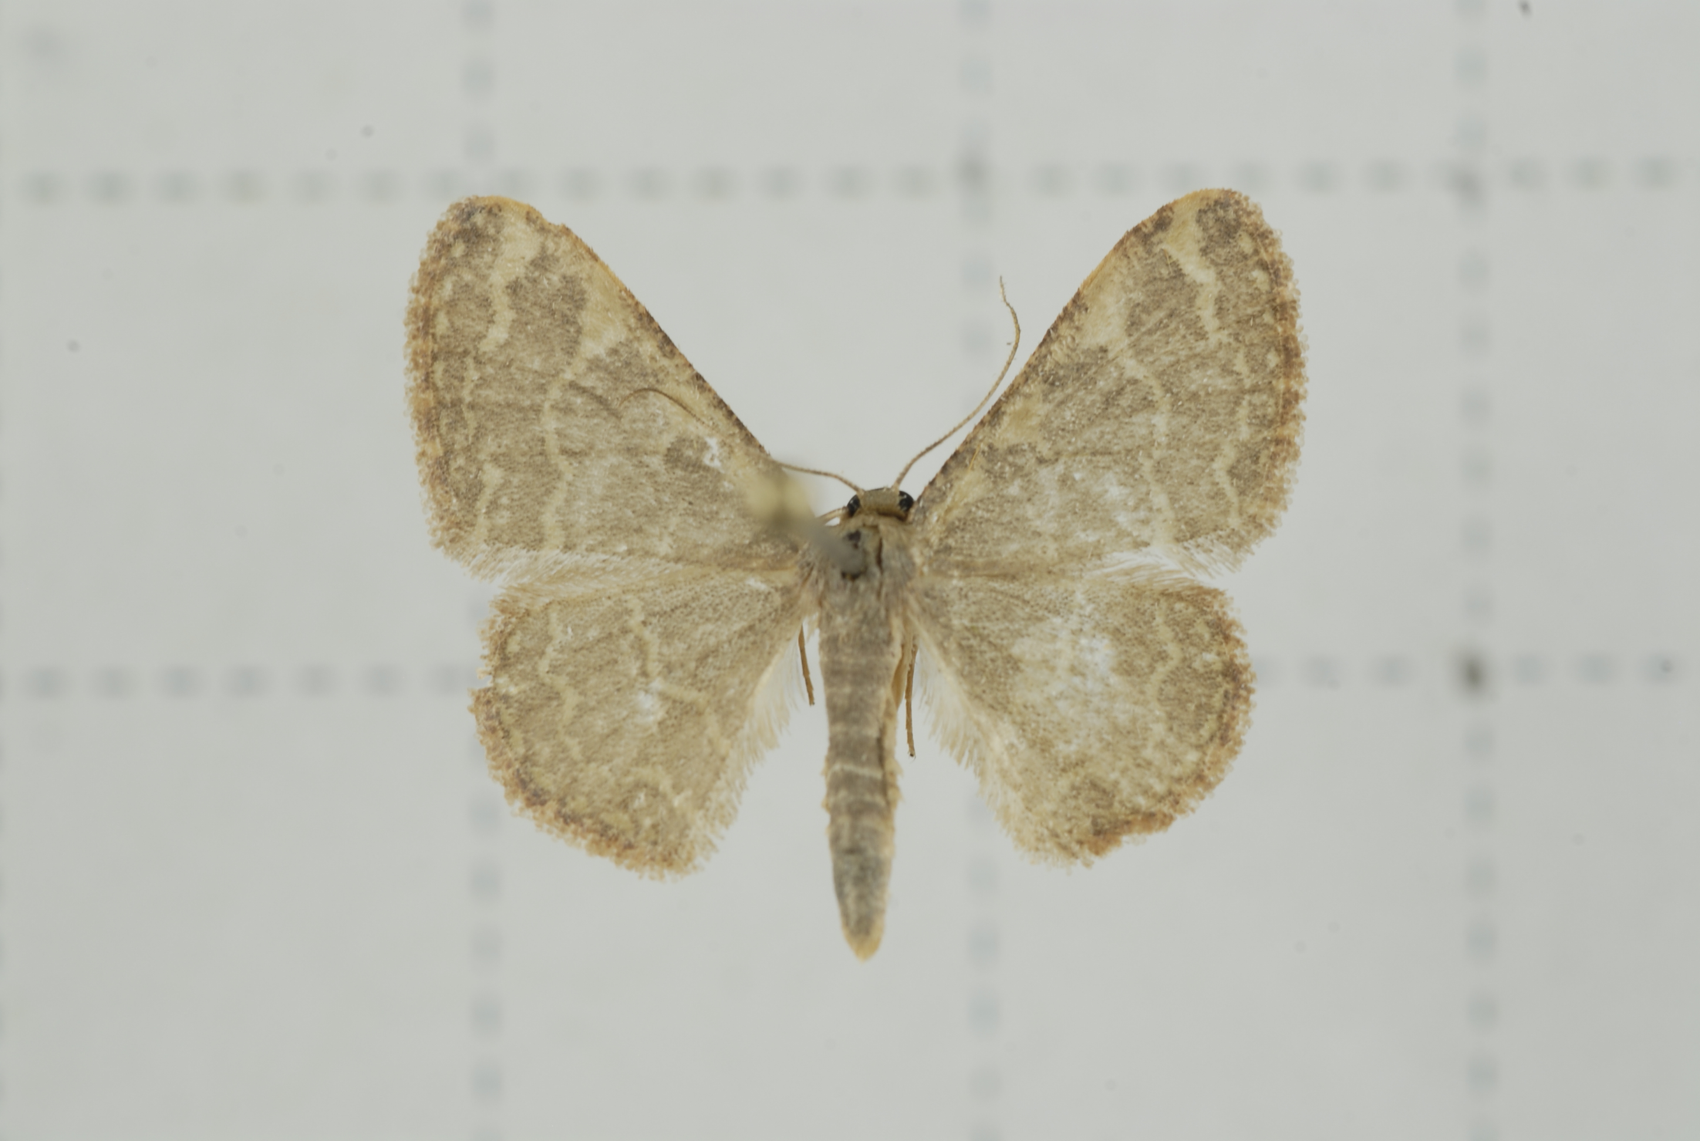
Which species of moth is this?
Idaea costiguttata
